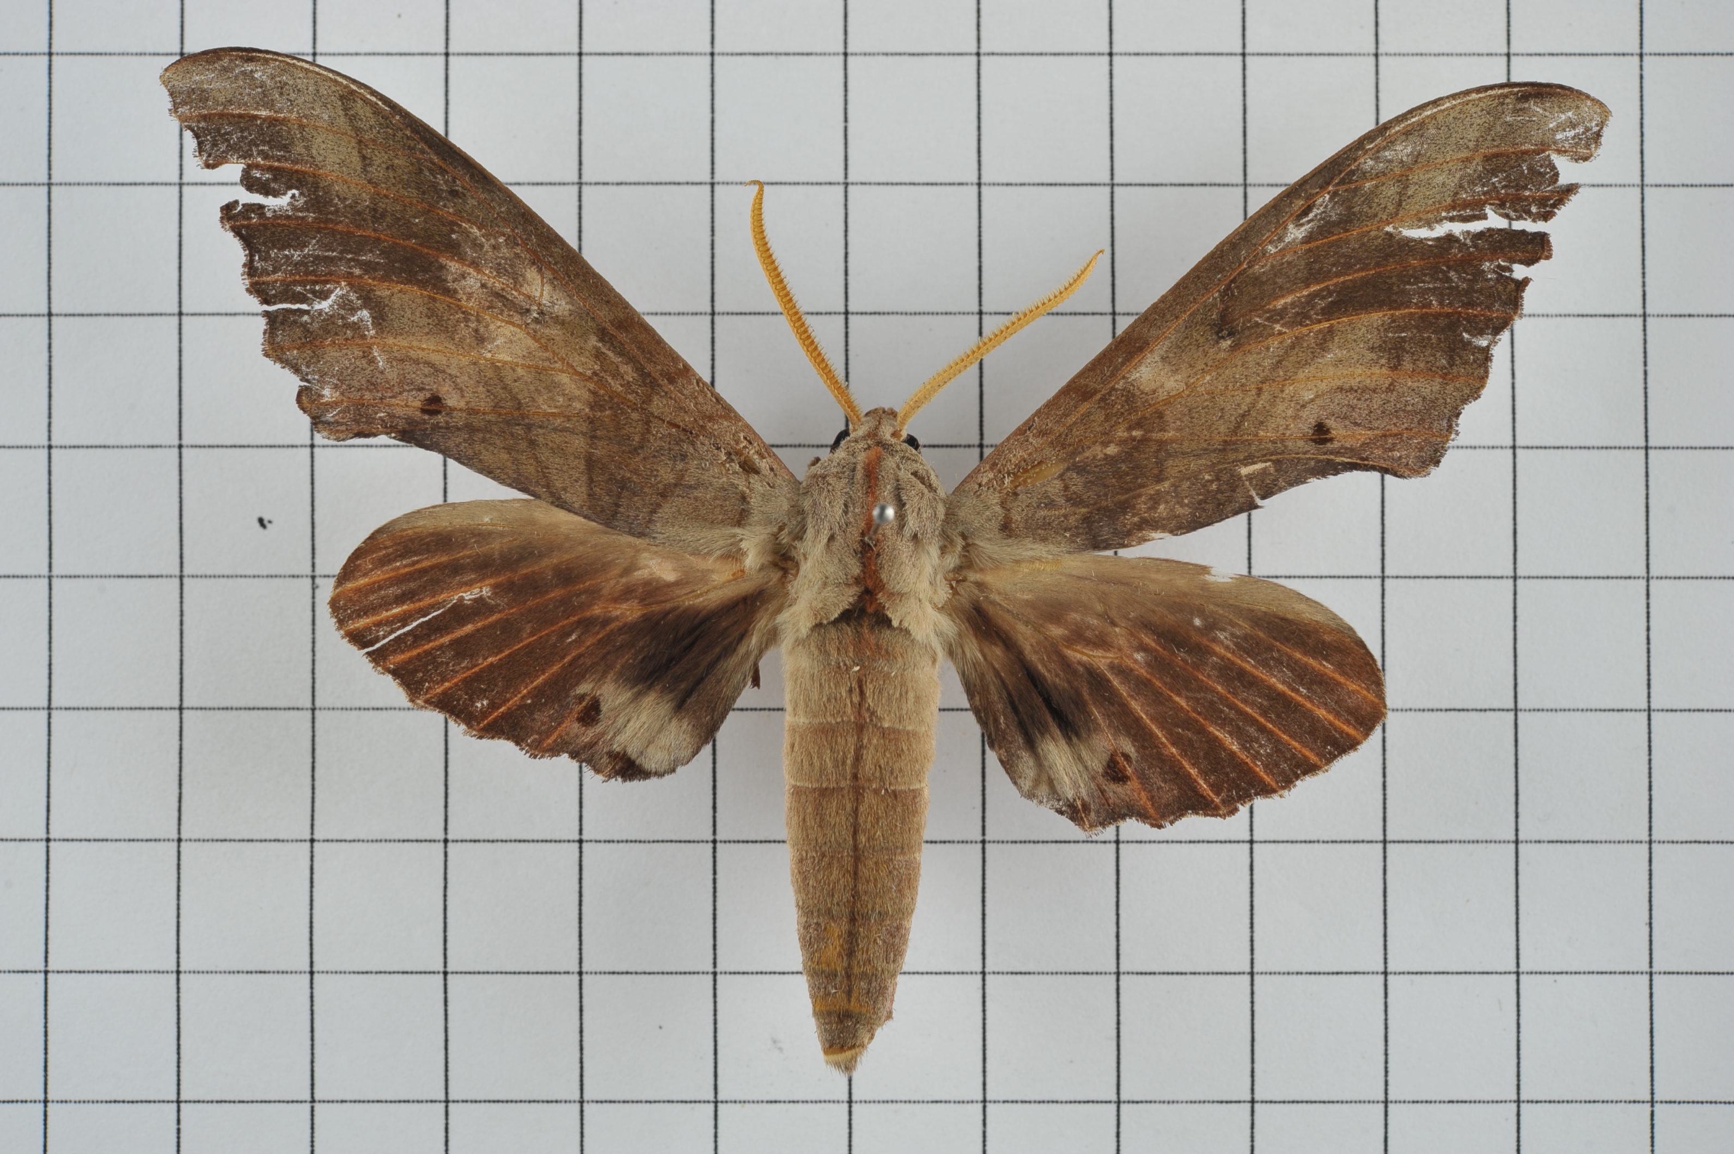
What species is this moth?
Marumba sperchius sperchius
